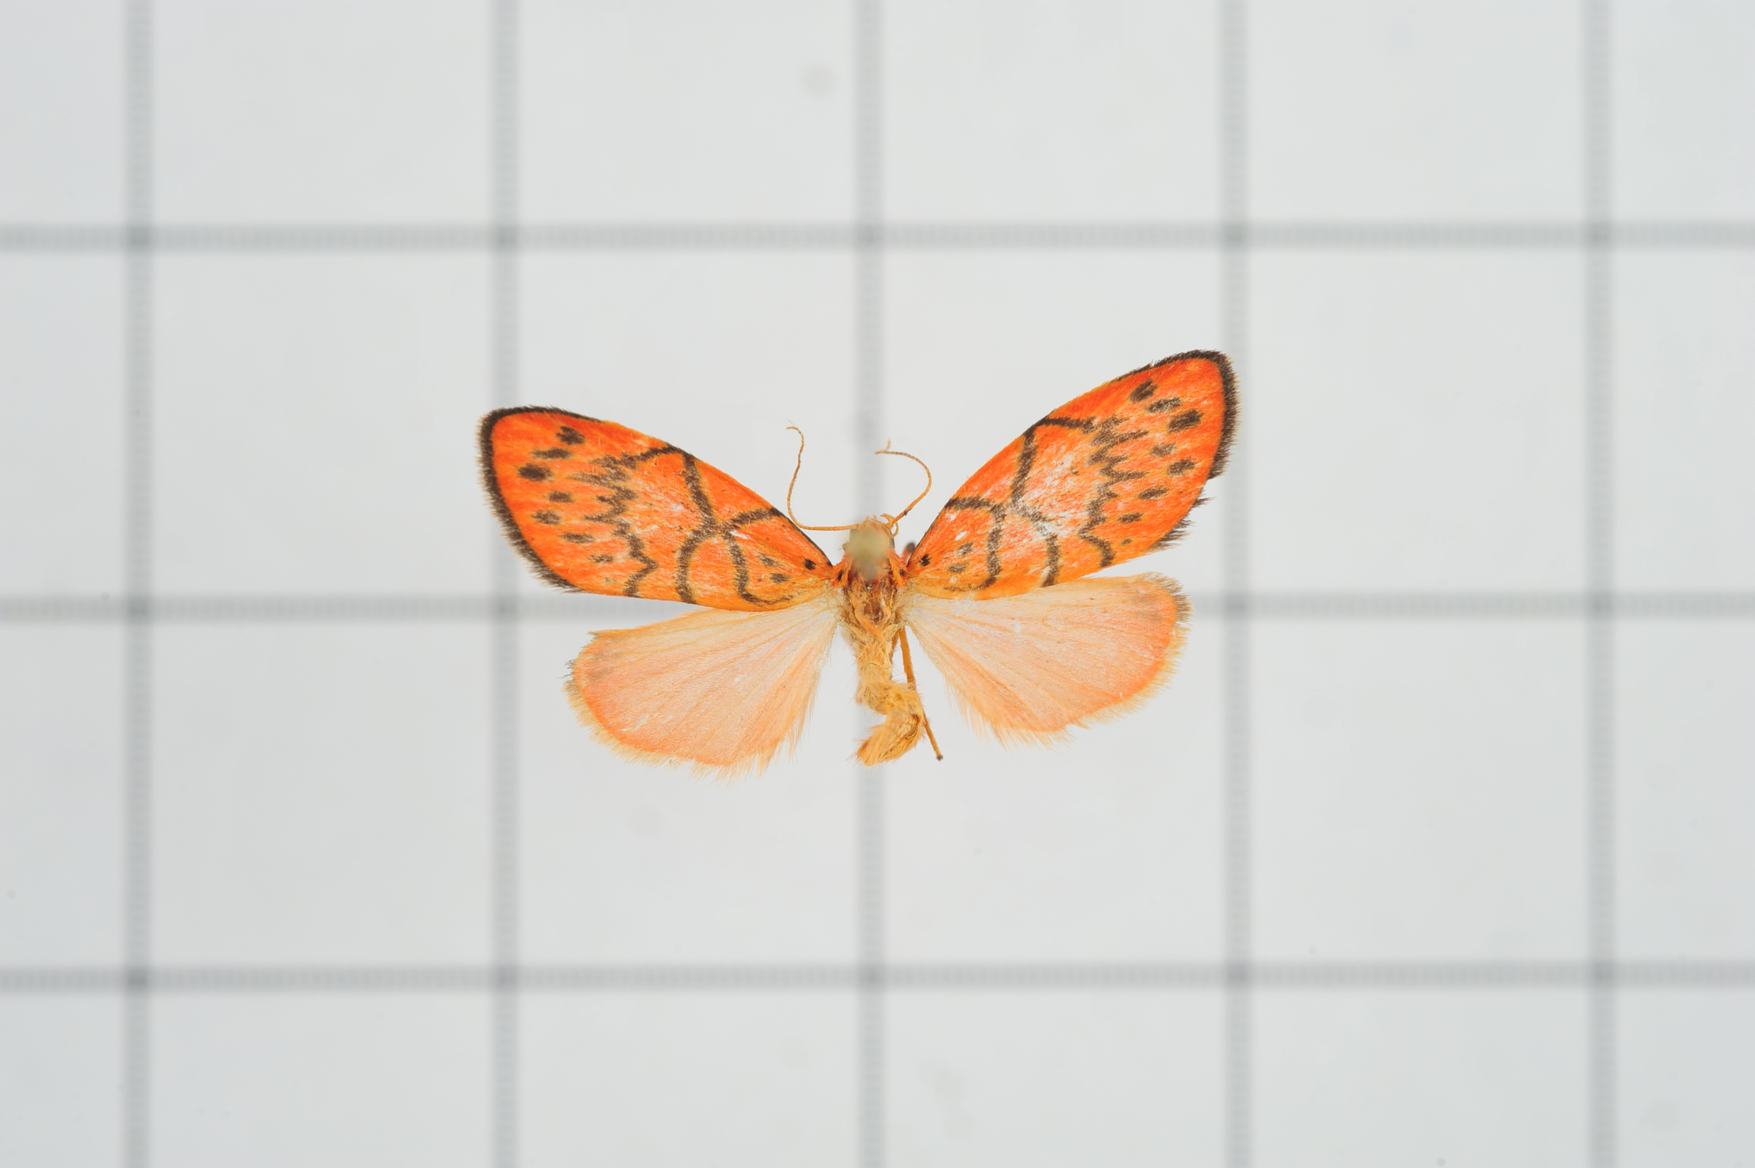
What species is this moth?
Aberrasine lichenshihi
